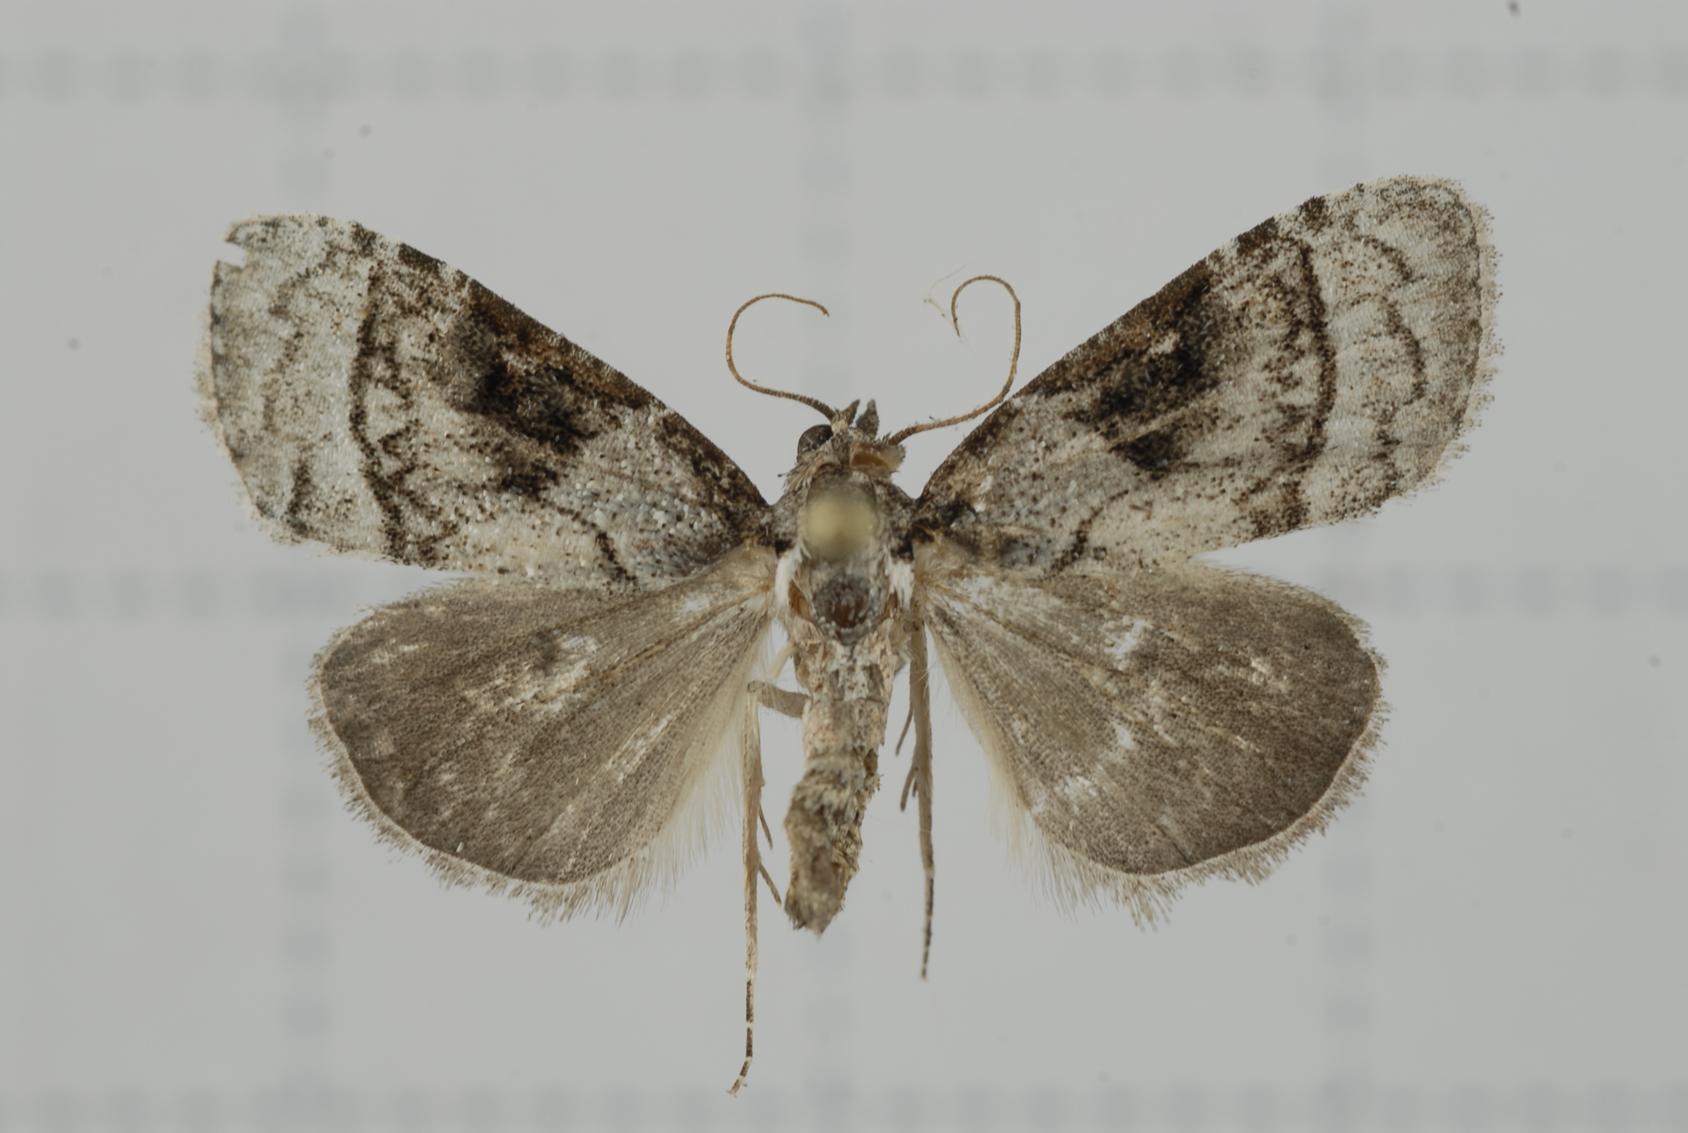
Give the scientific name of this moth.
Meganola triangulalis
